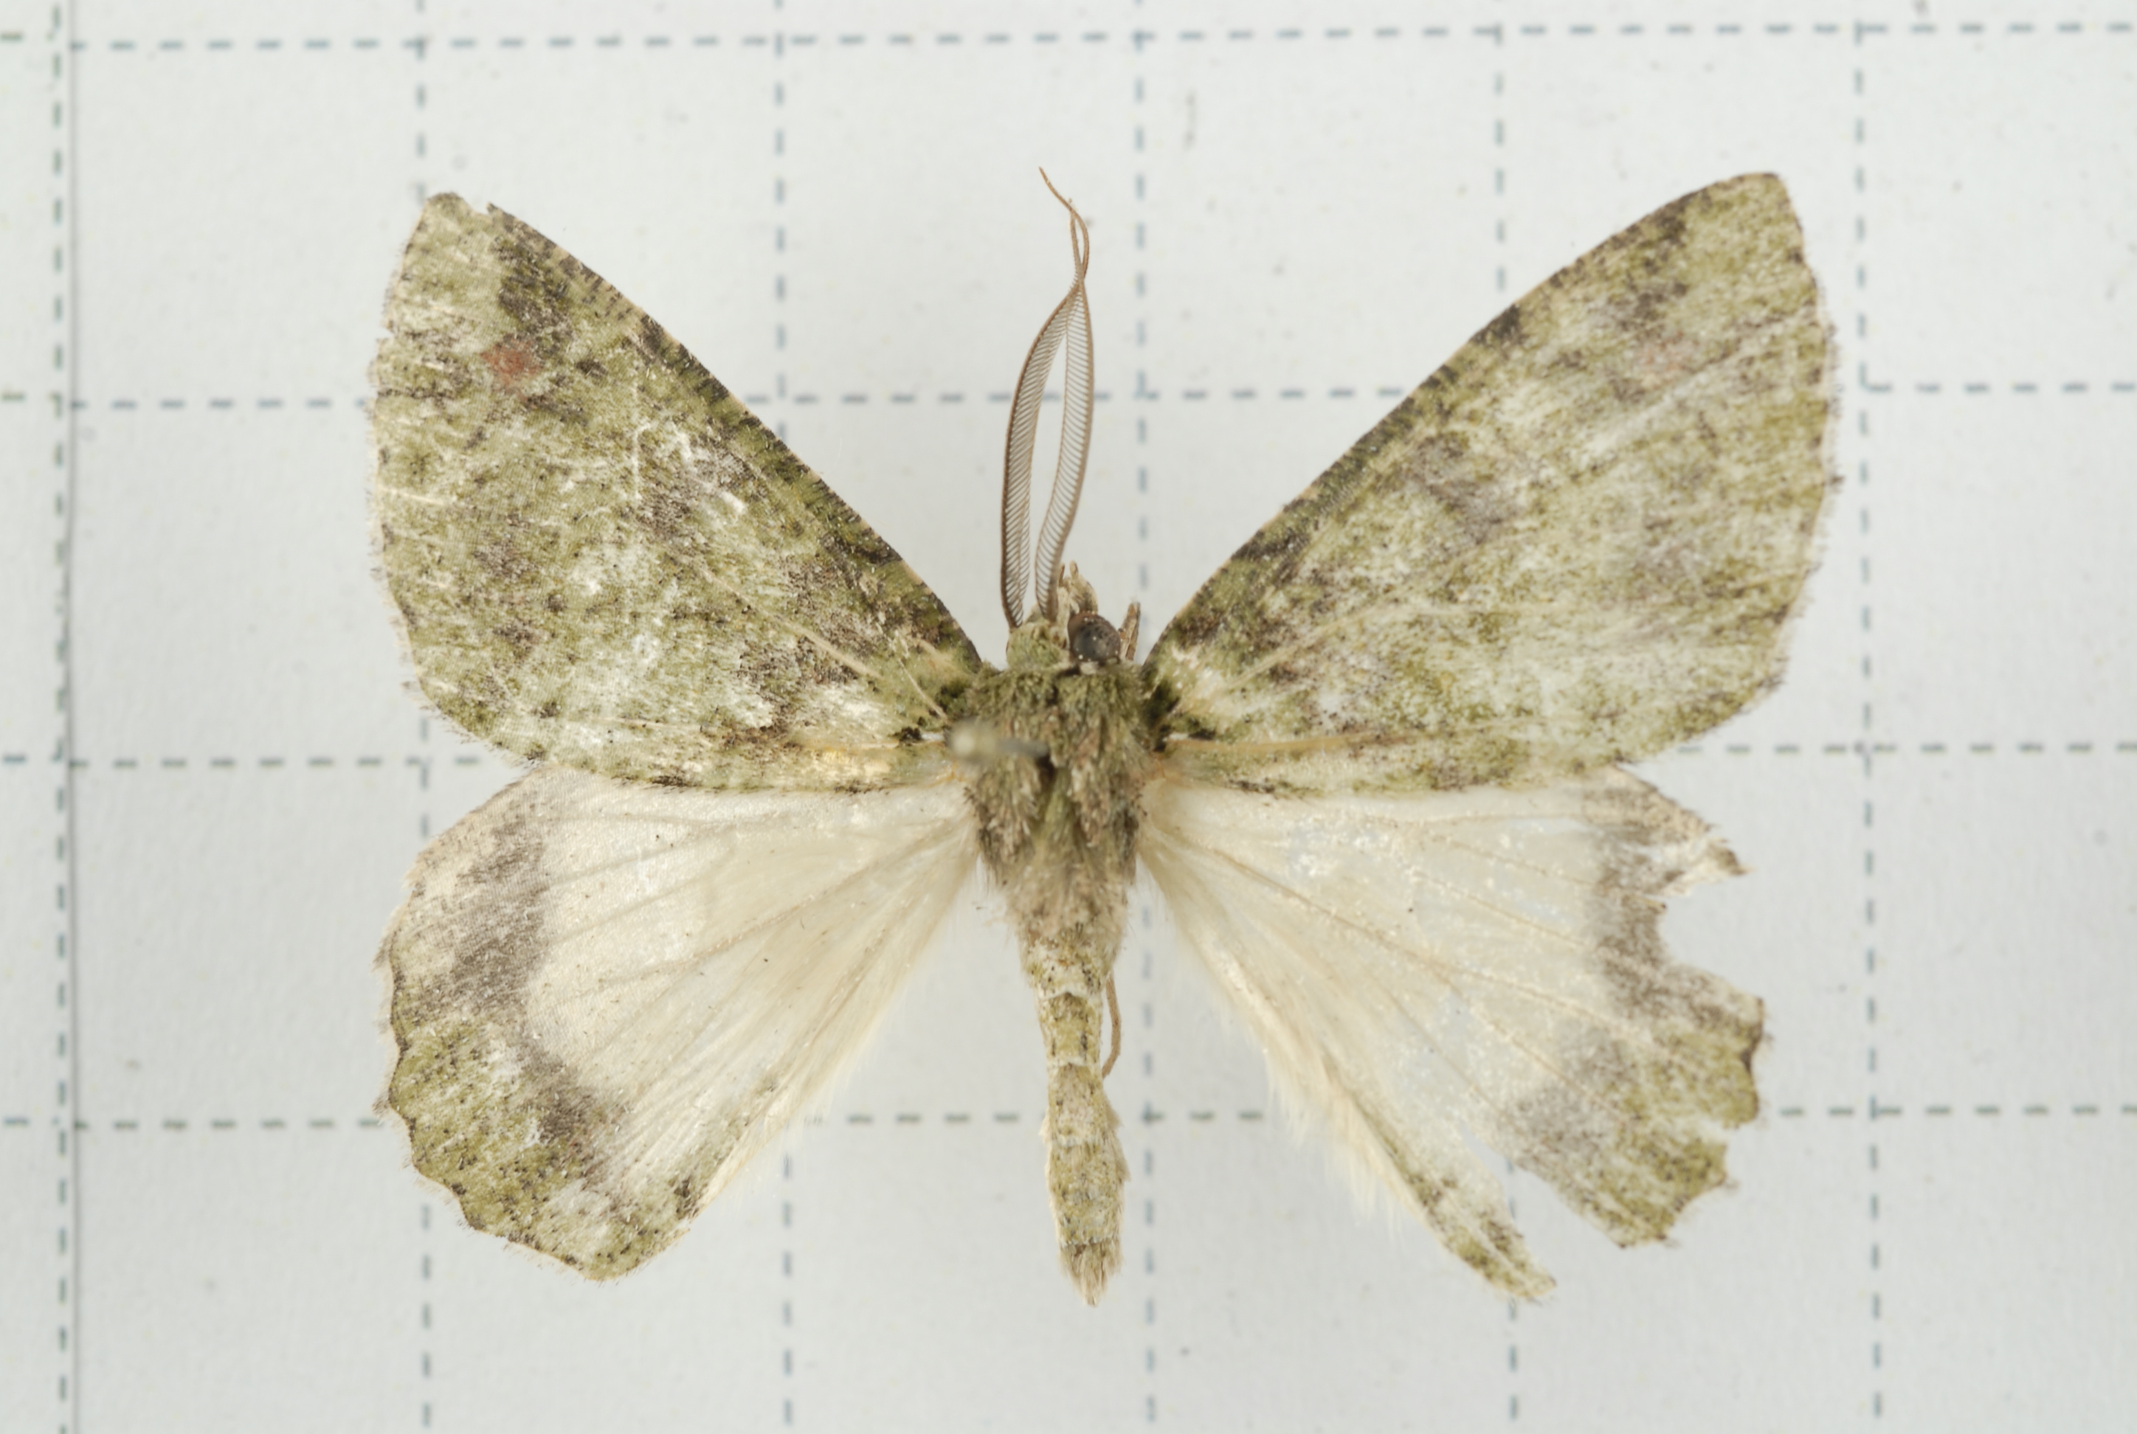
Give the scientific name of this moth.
Dindica taiwana
